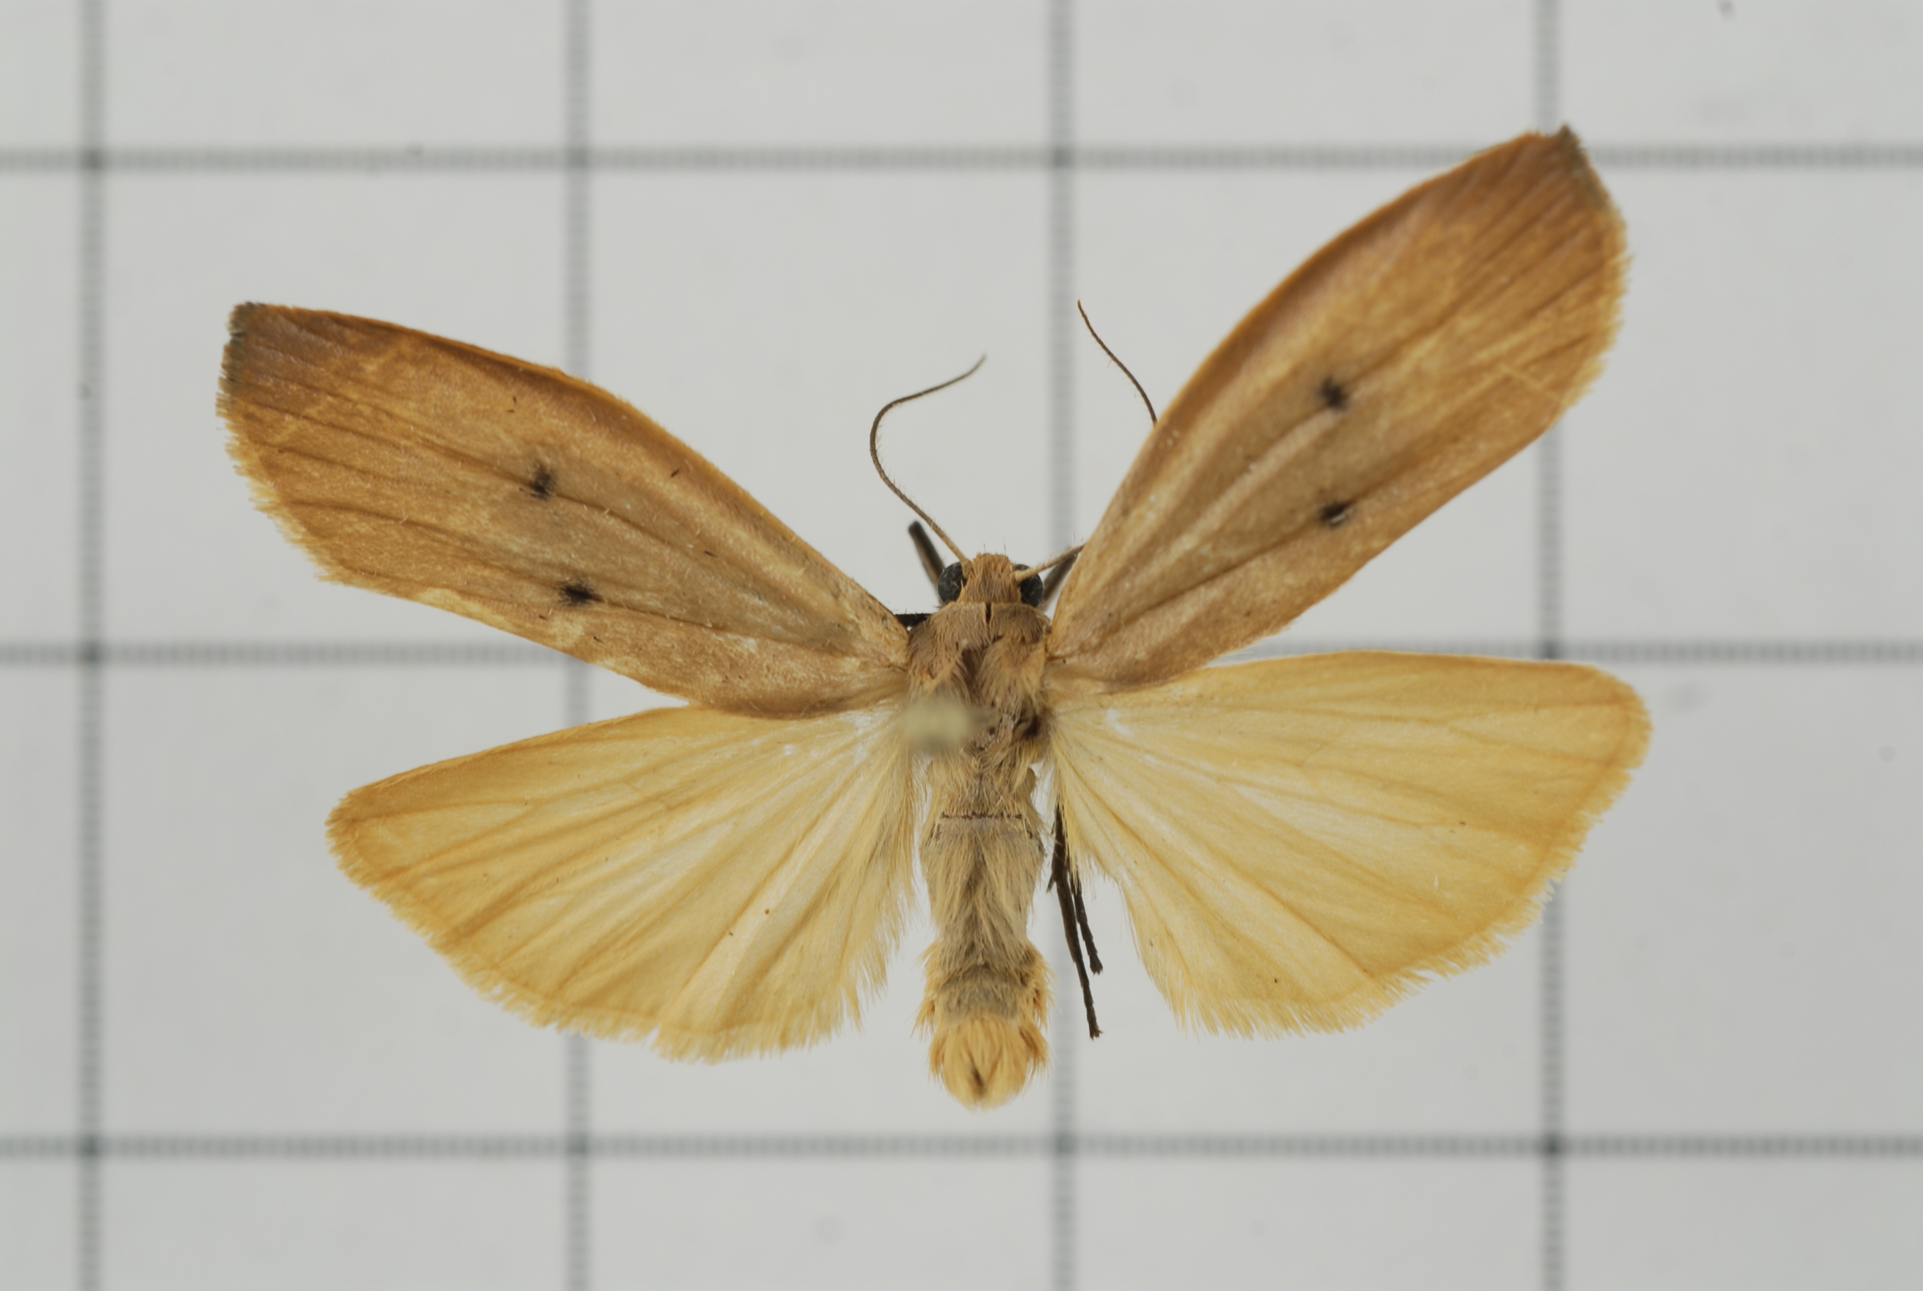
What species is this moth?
Manulea postmaculosa
